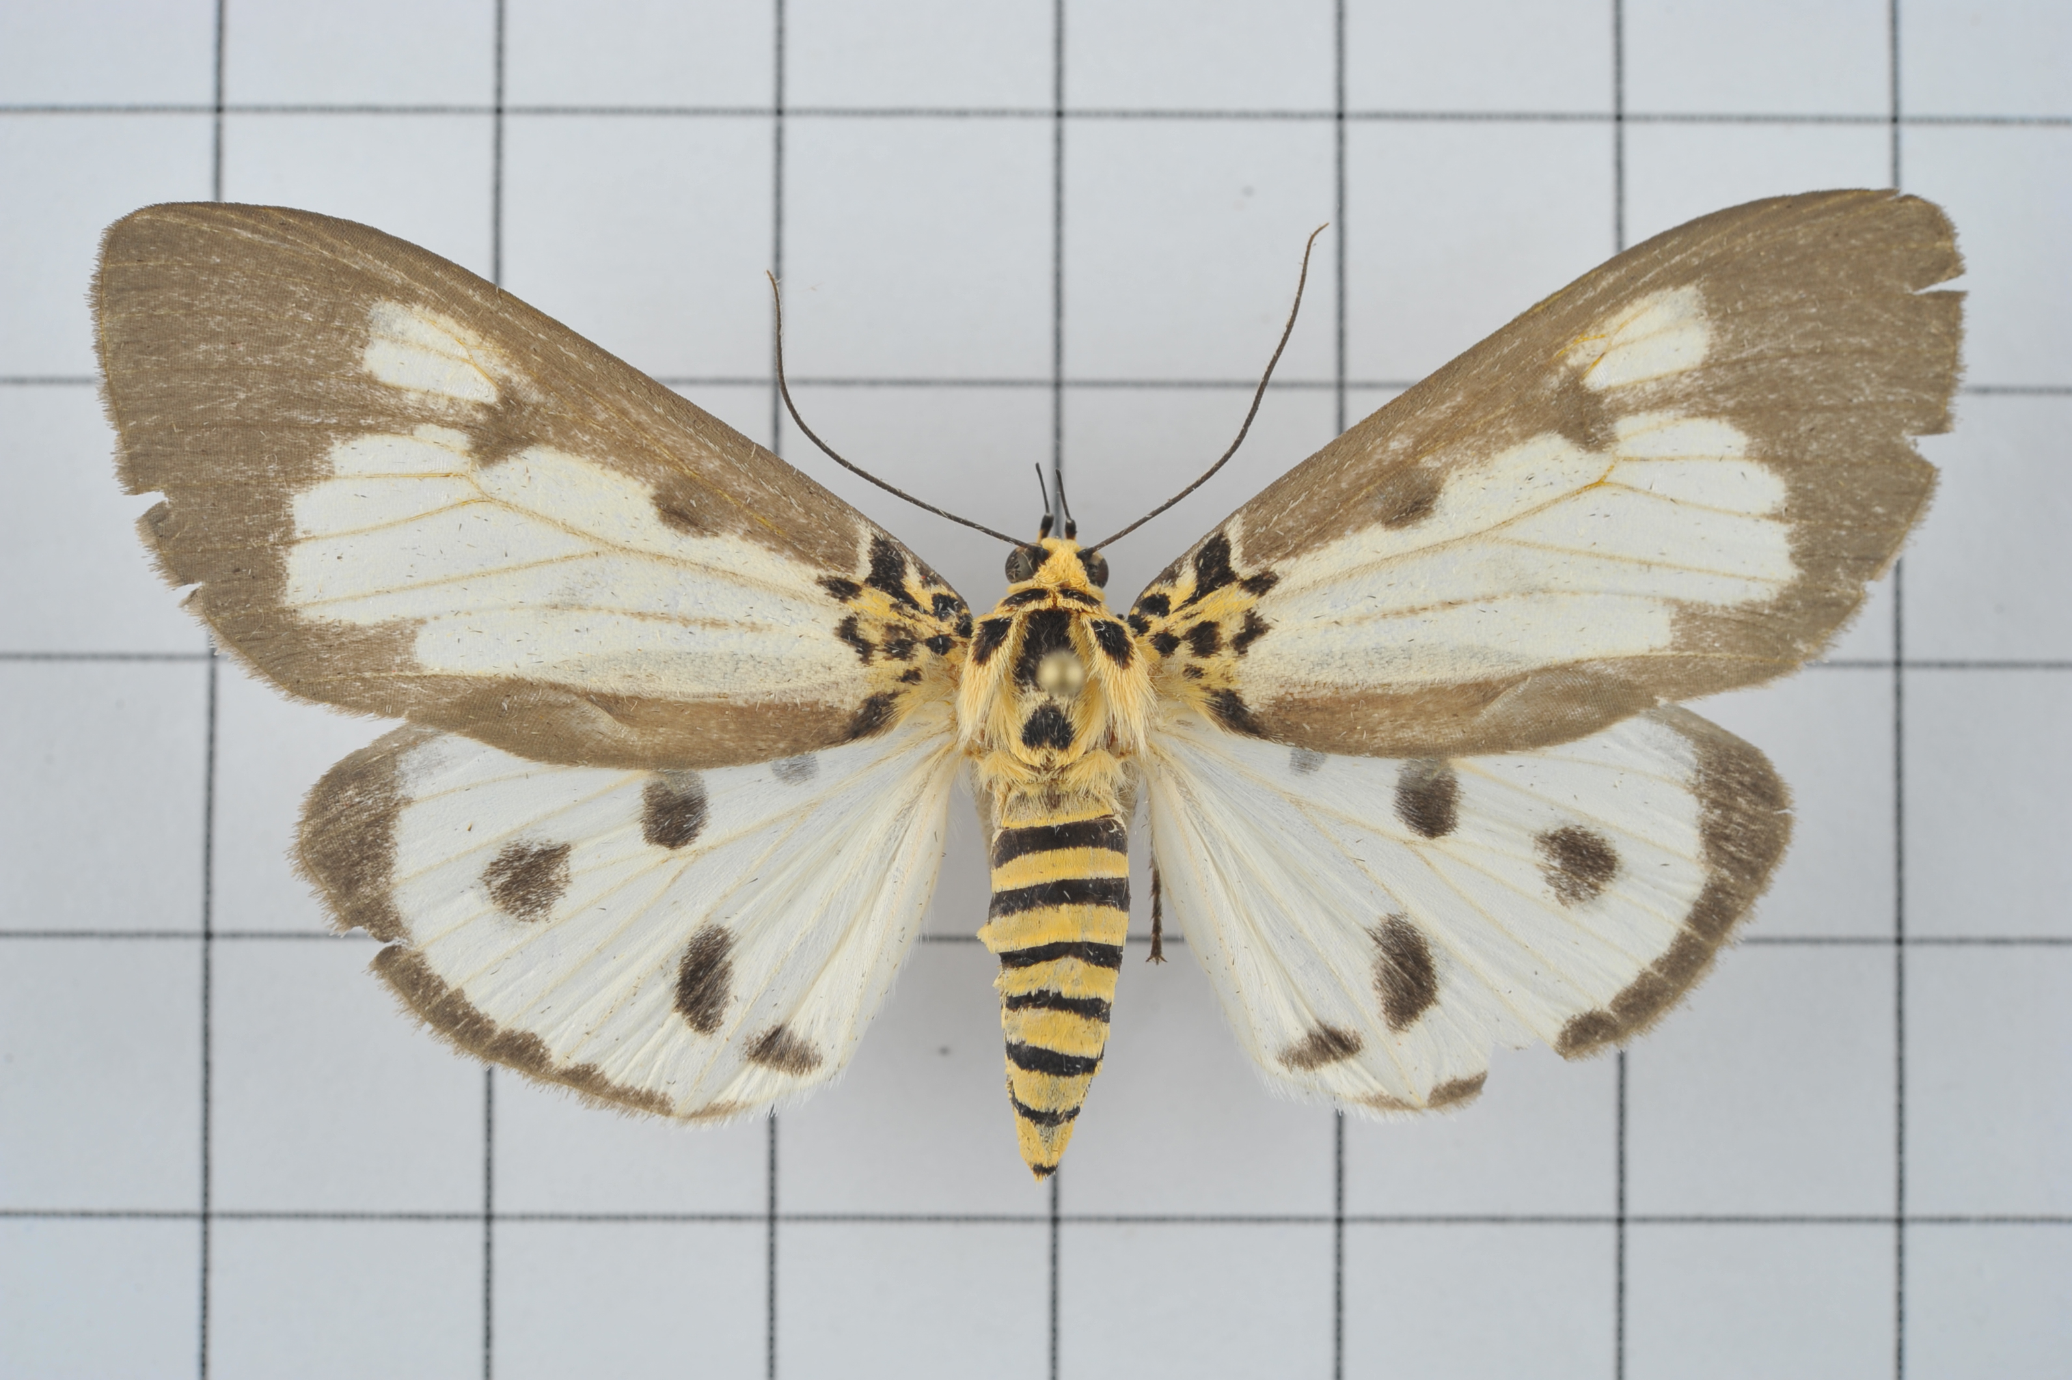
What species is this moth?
Asota plana lacteata
